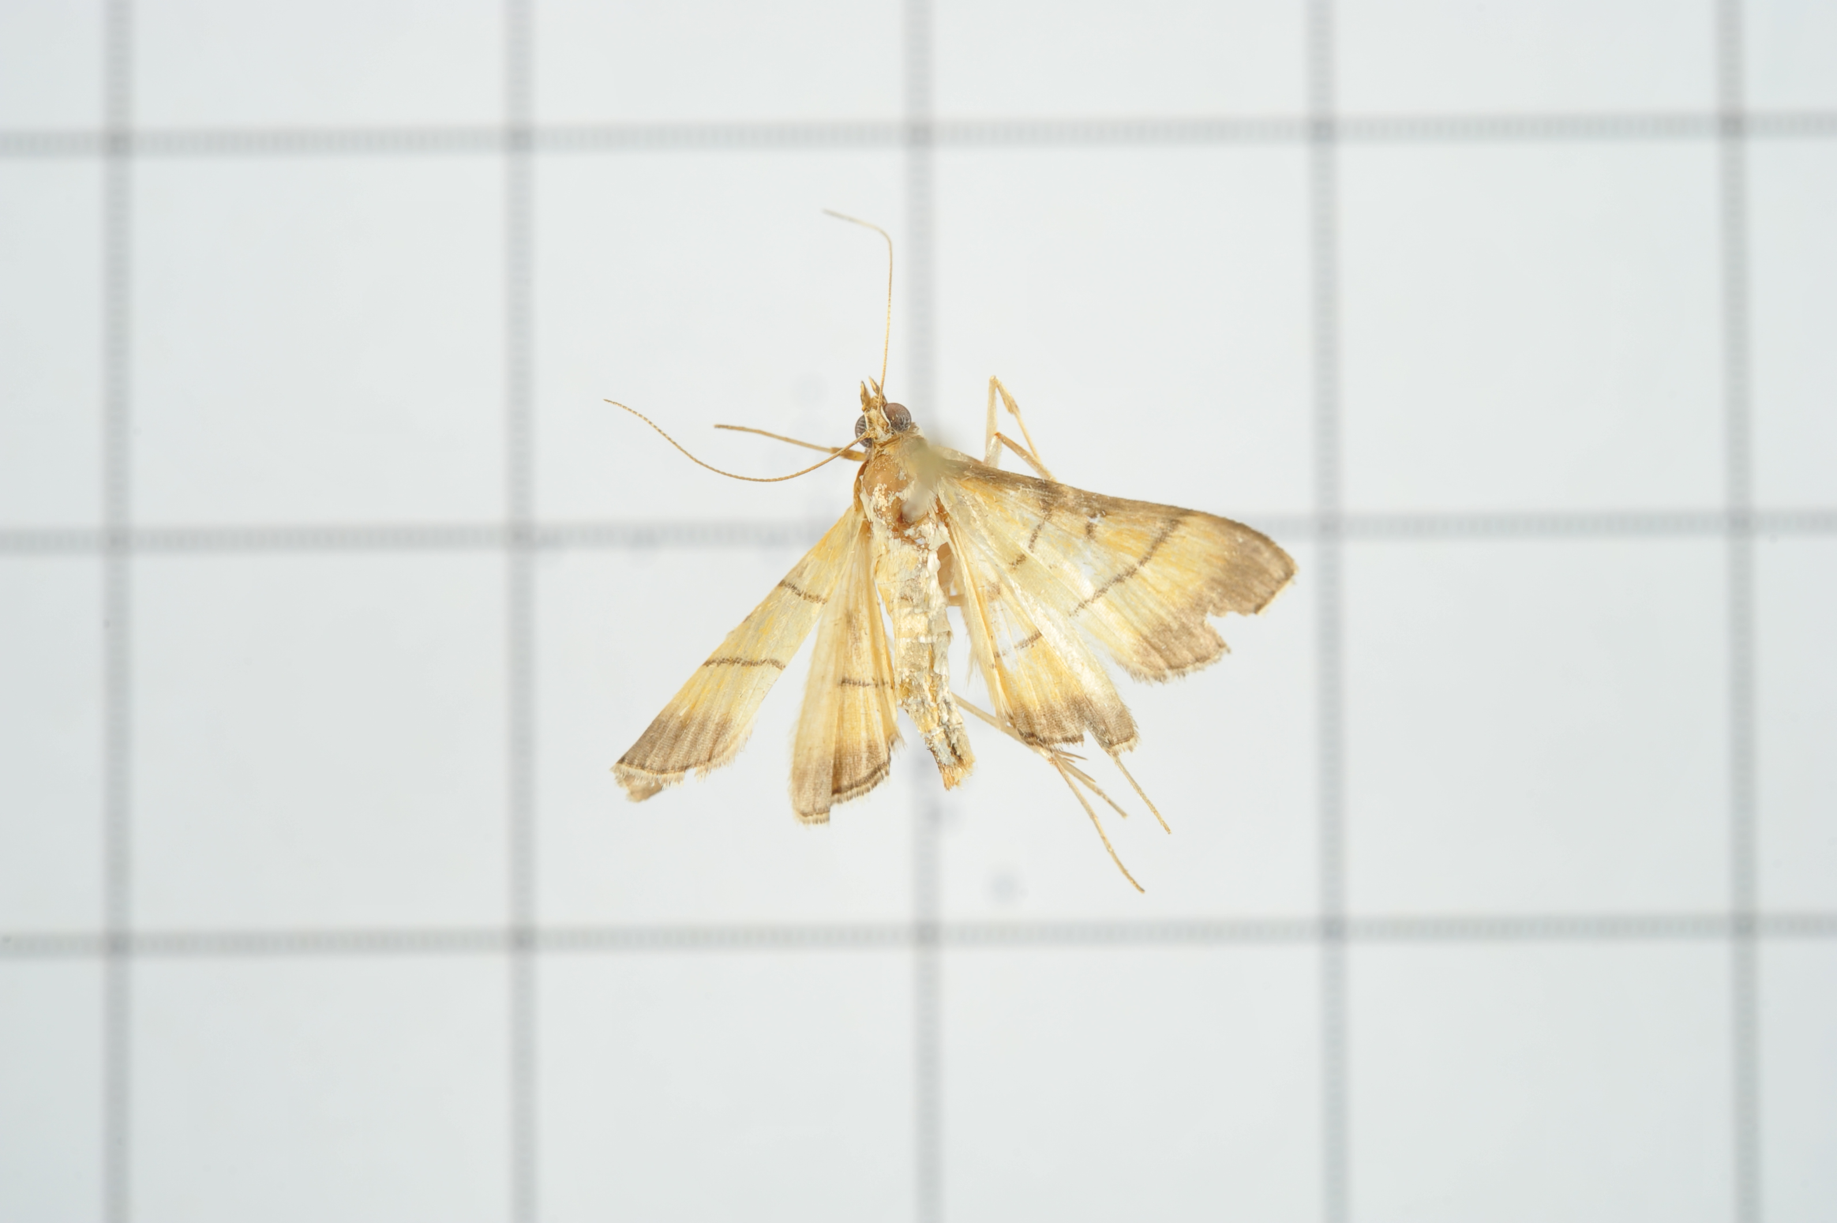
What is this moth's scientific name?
Cnaphalocrocis medinalis
